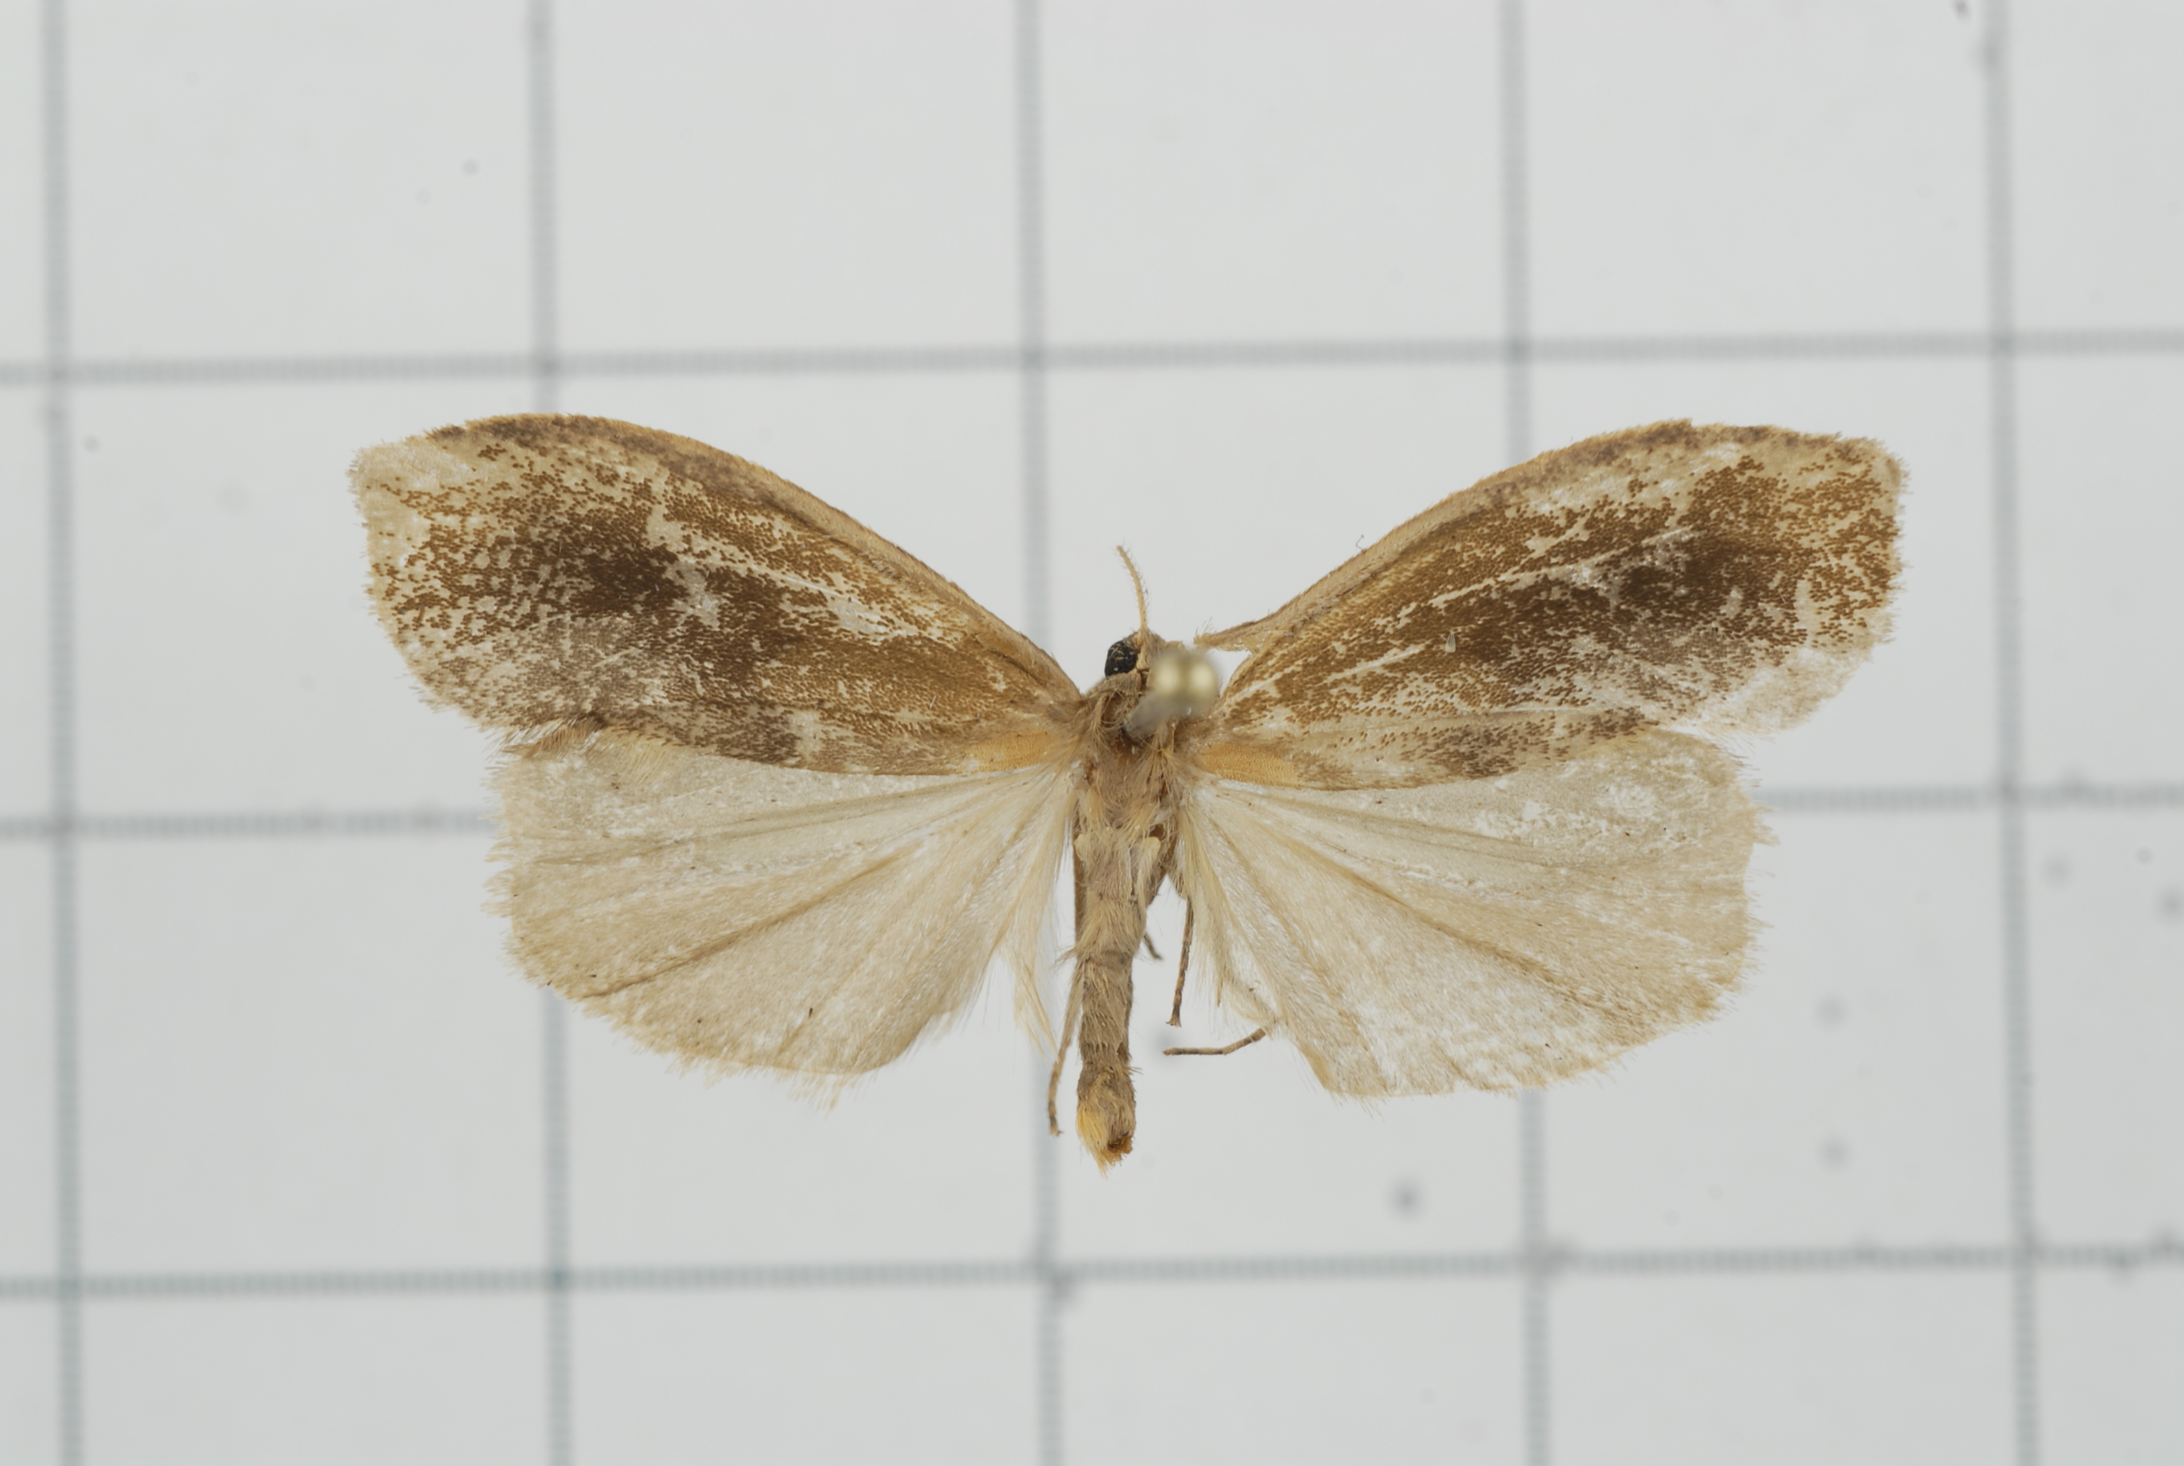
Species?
Gampola sinica
